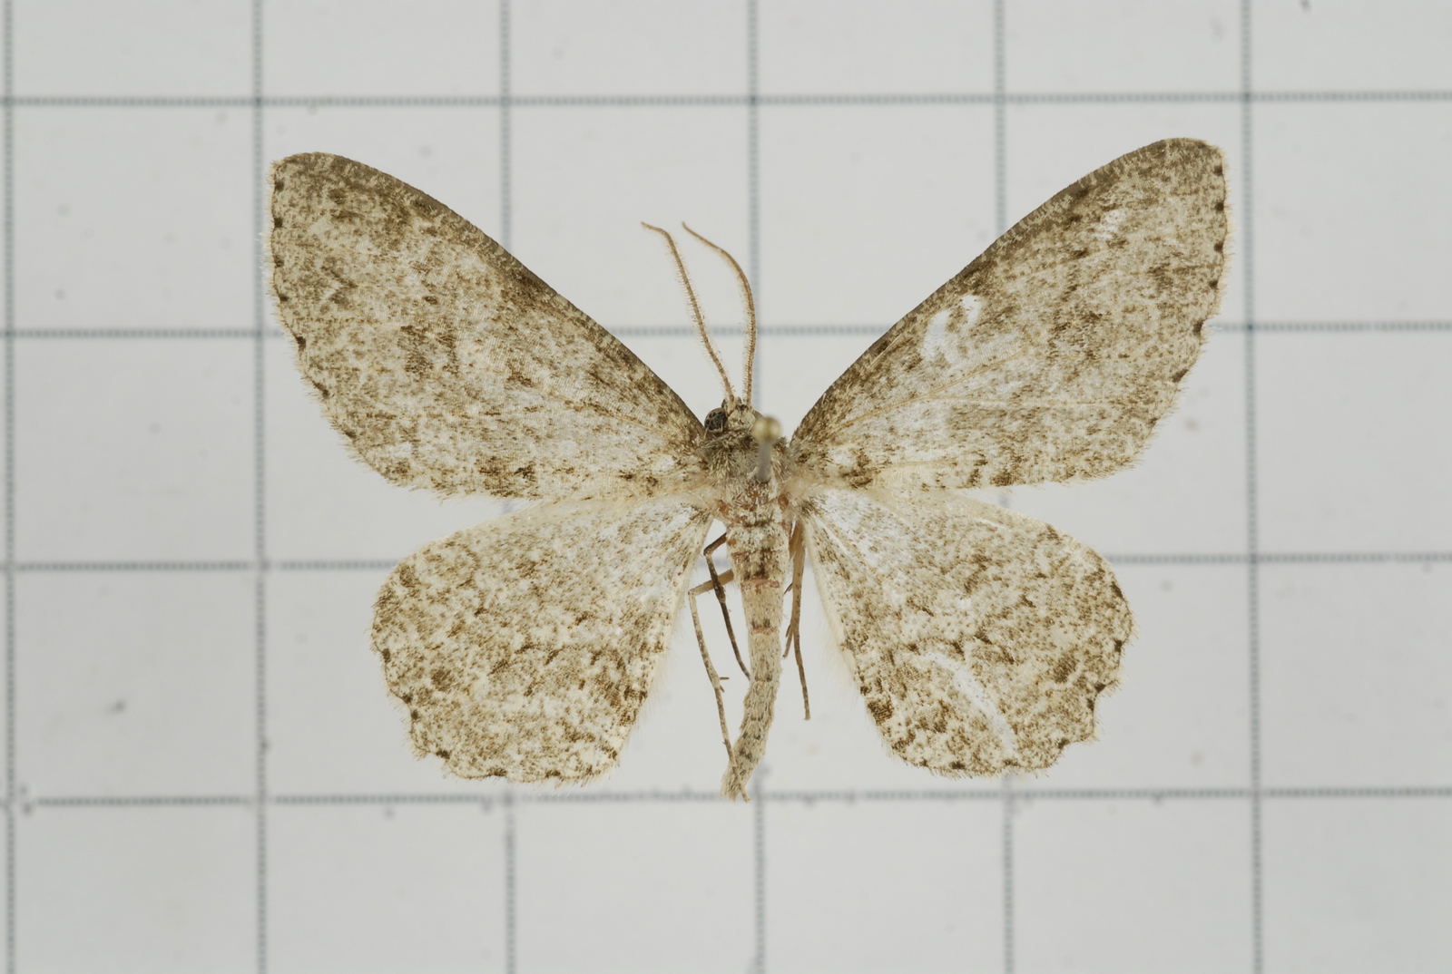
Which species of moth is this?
Ectropis arizanensis
